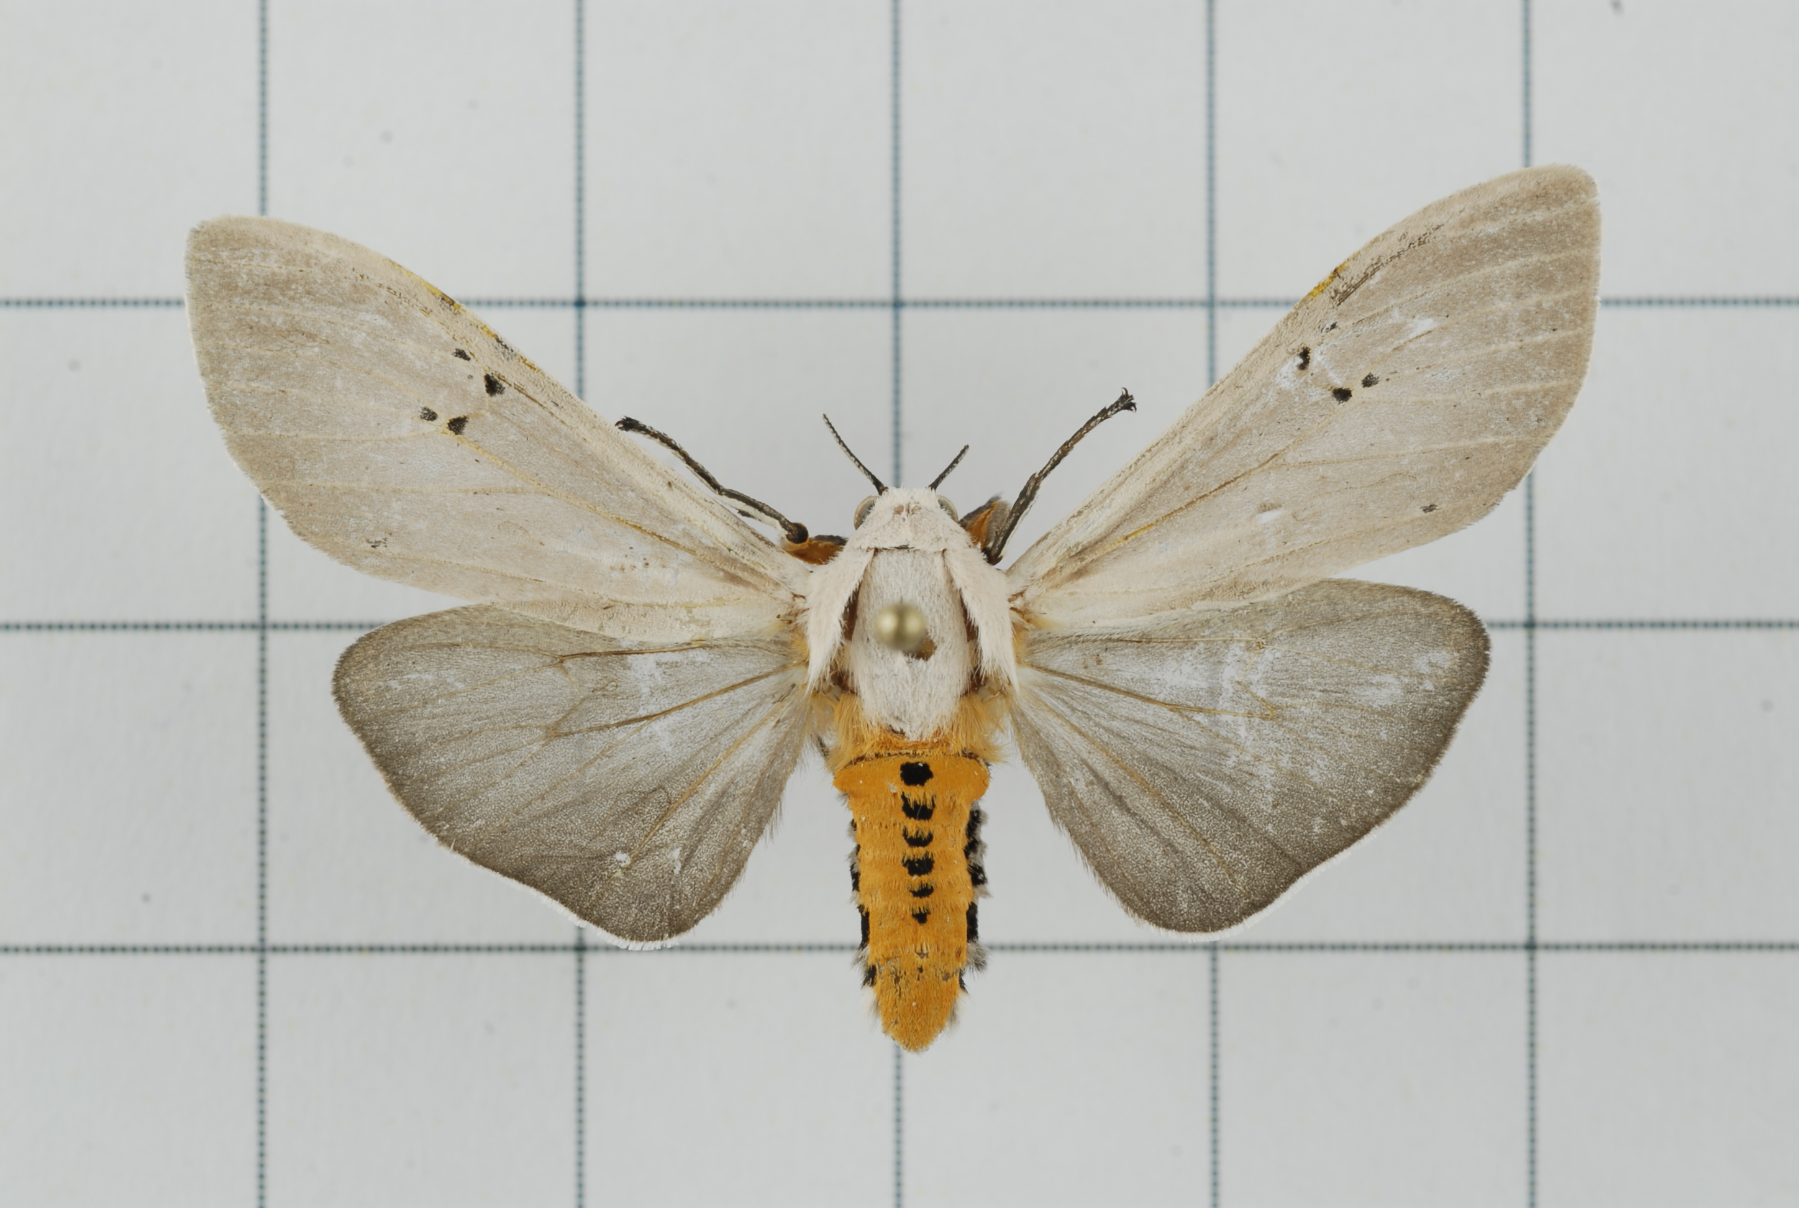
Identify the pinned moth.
Creatonotos transiens koni
